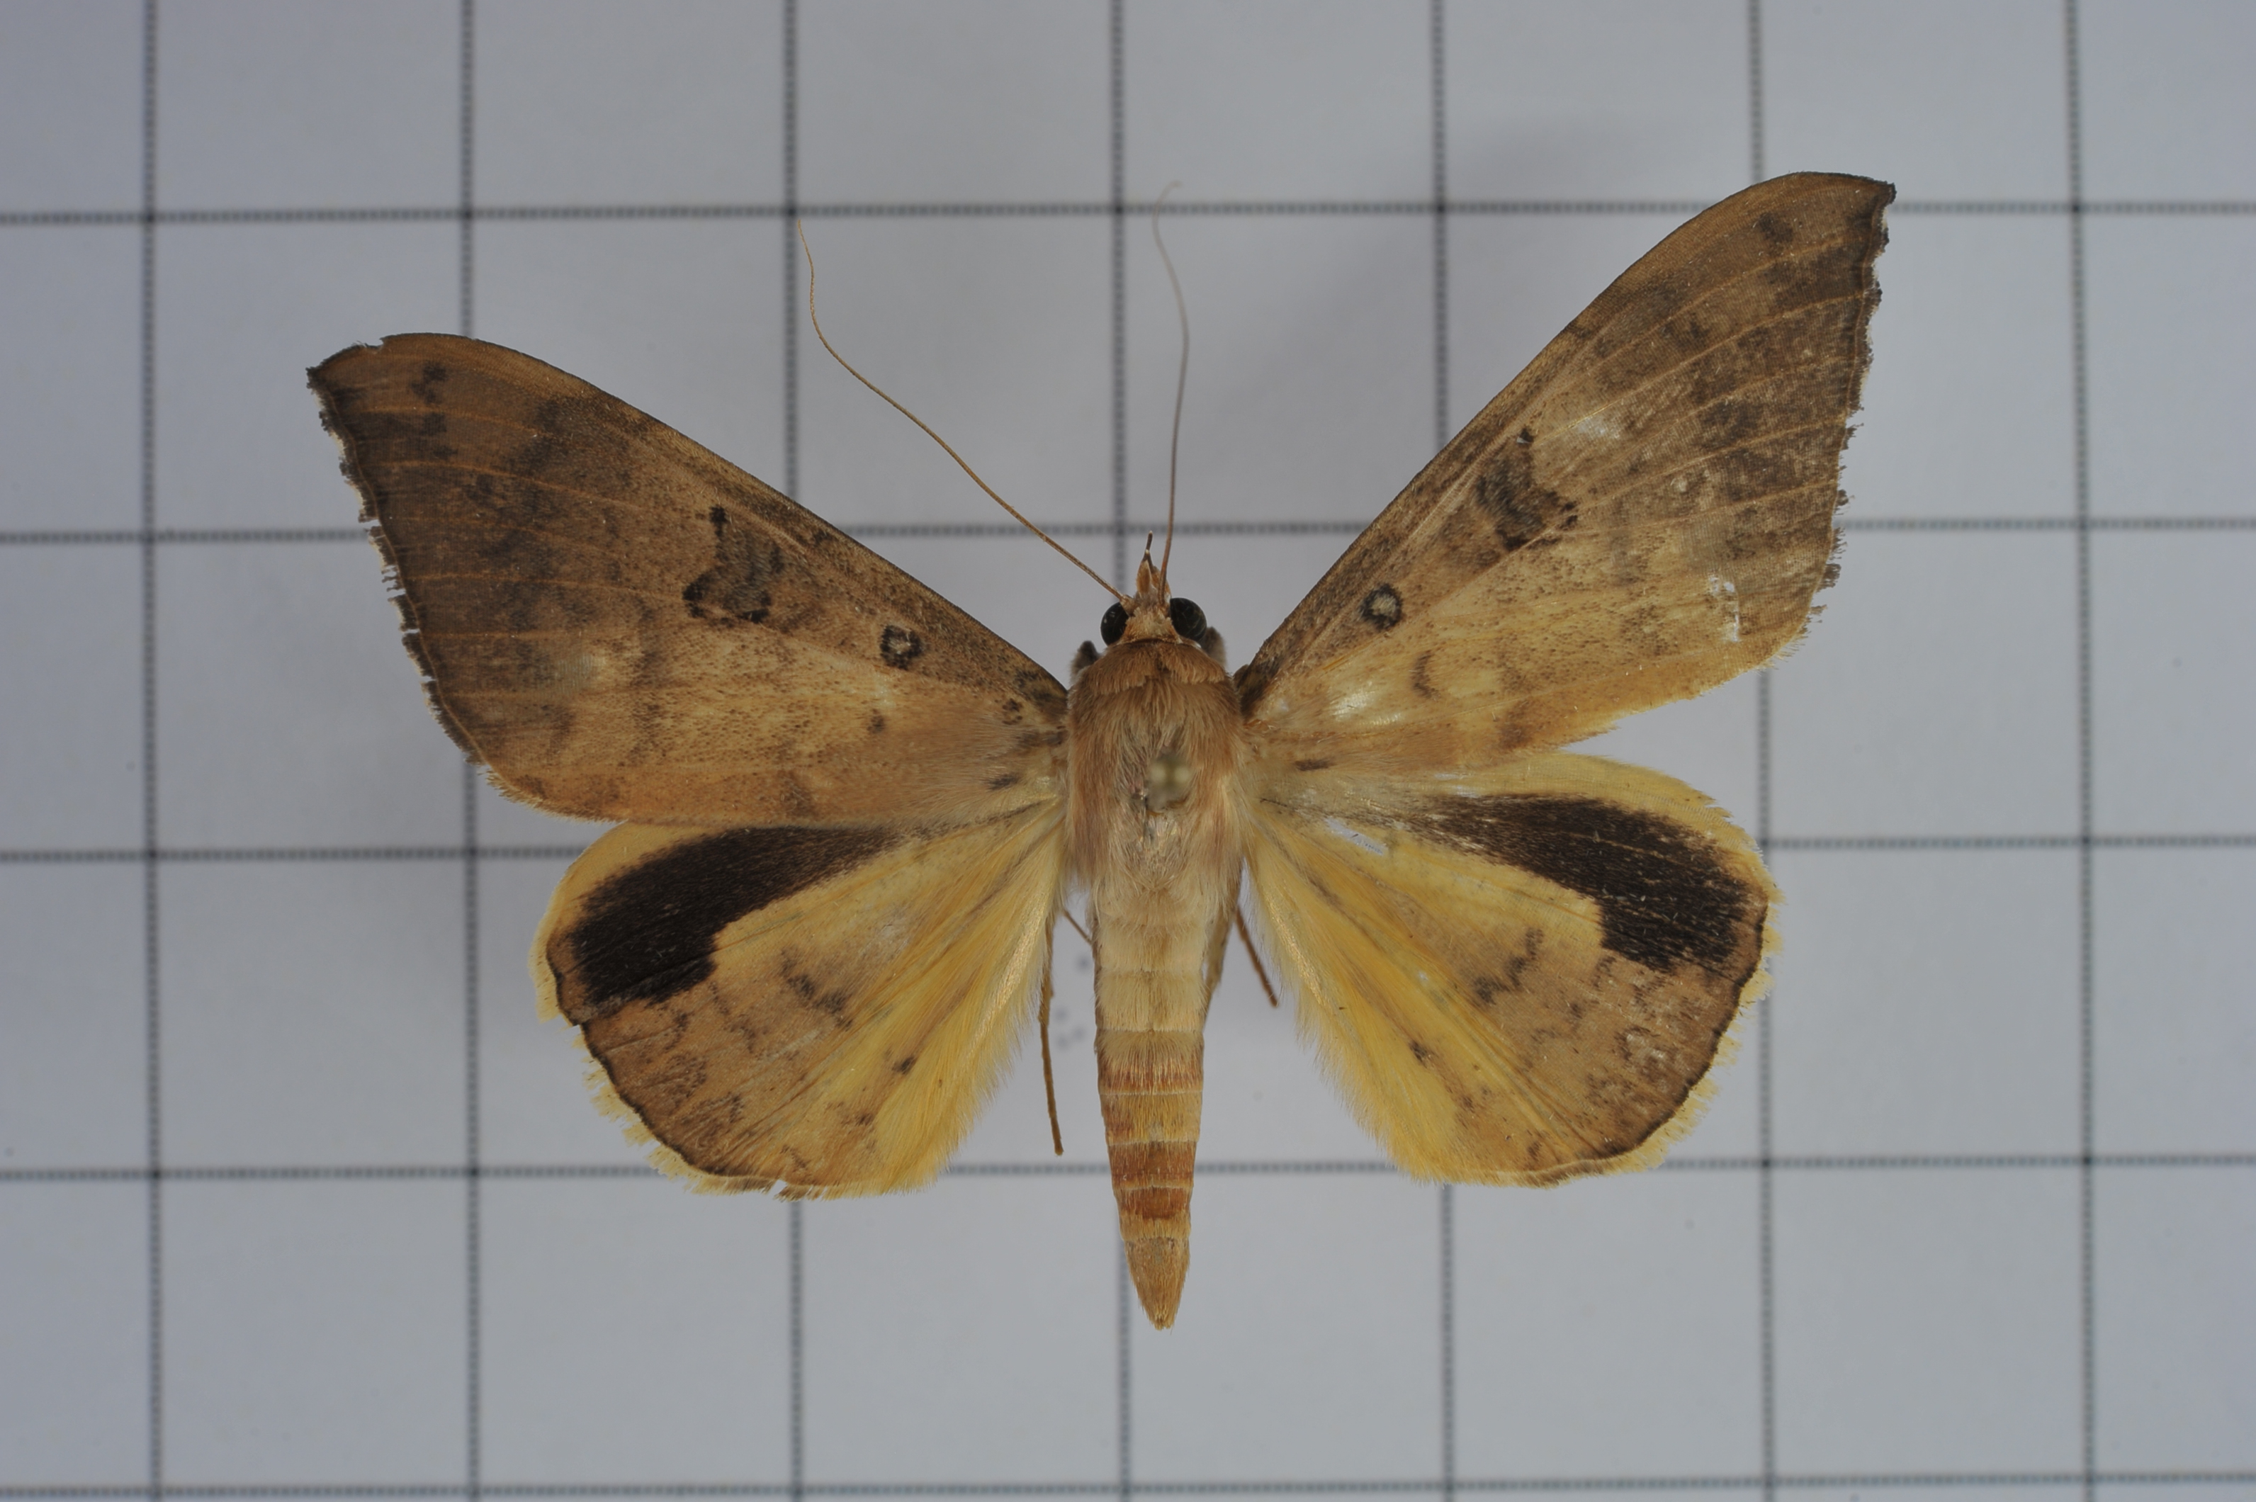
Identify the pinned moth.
Oxyodes scrobiculata
